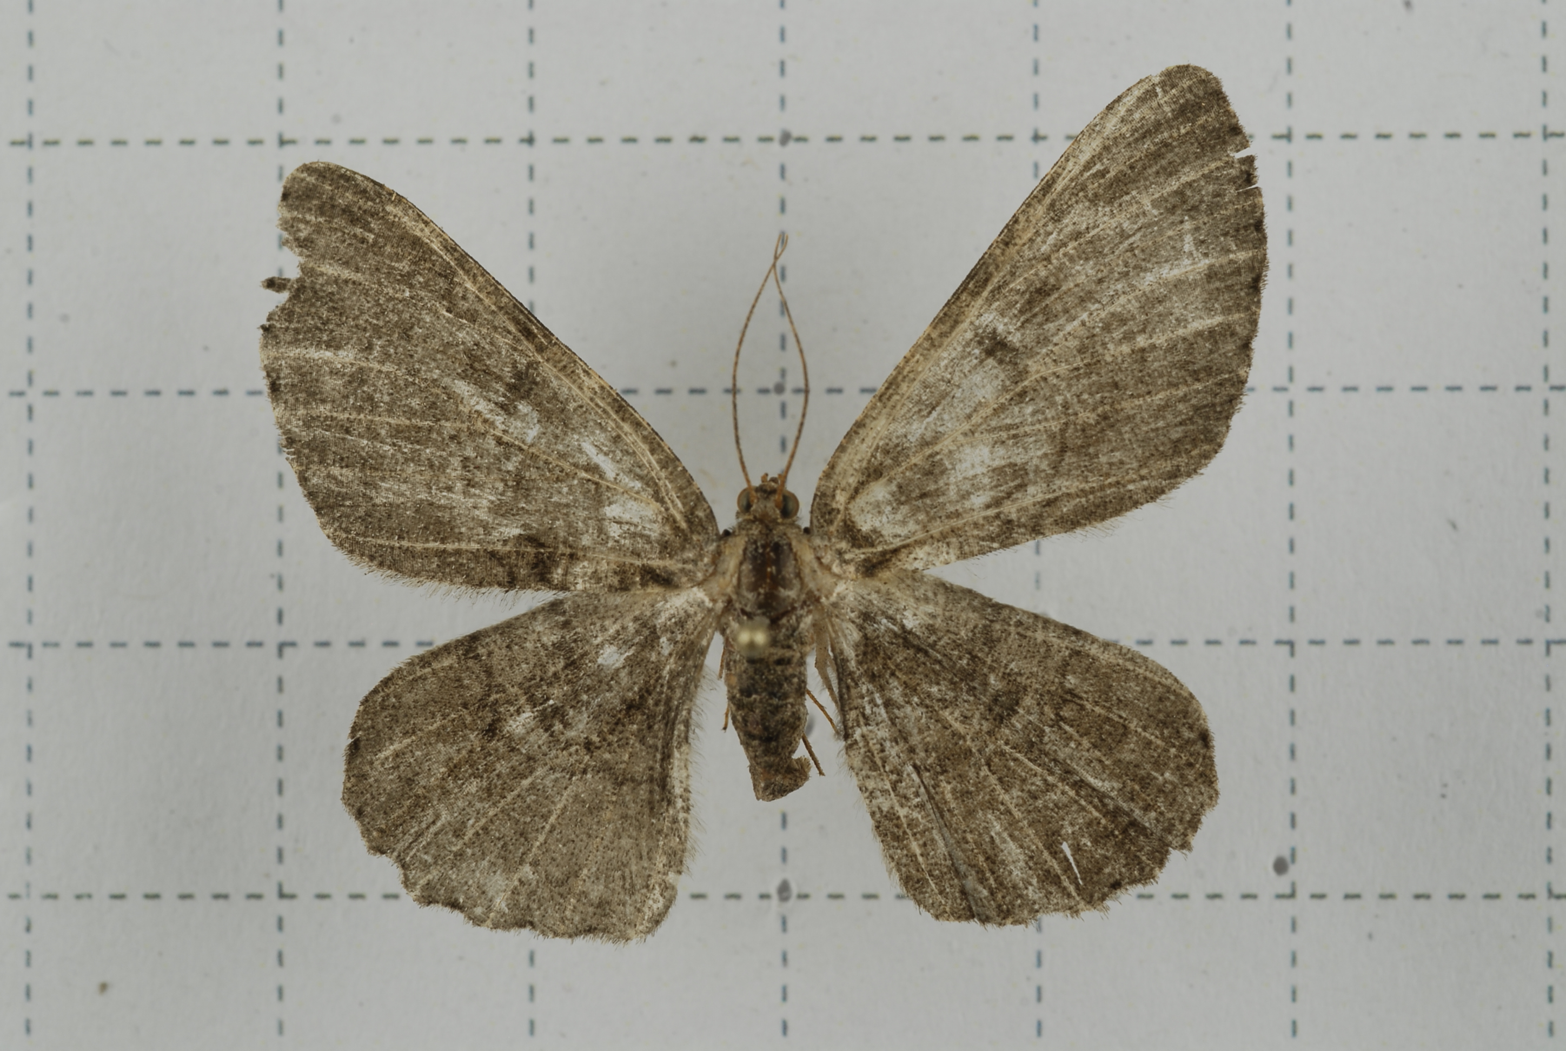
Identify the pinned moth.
Hypomecis punctinalis glos
